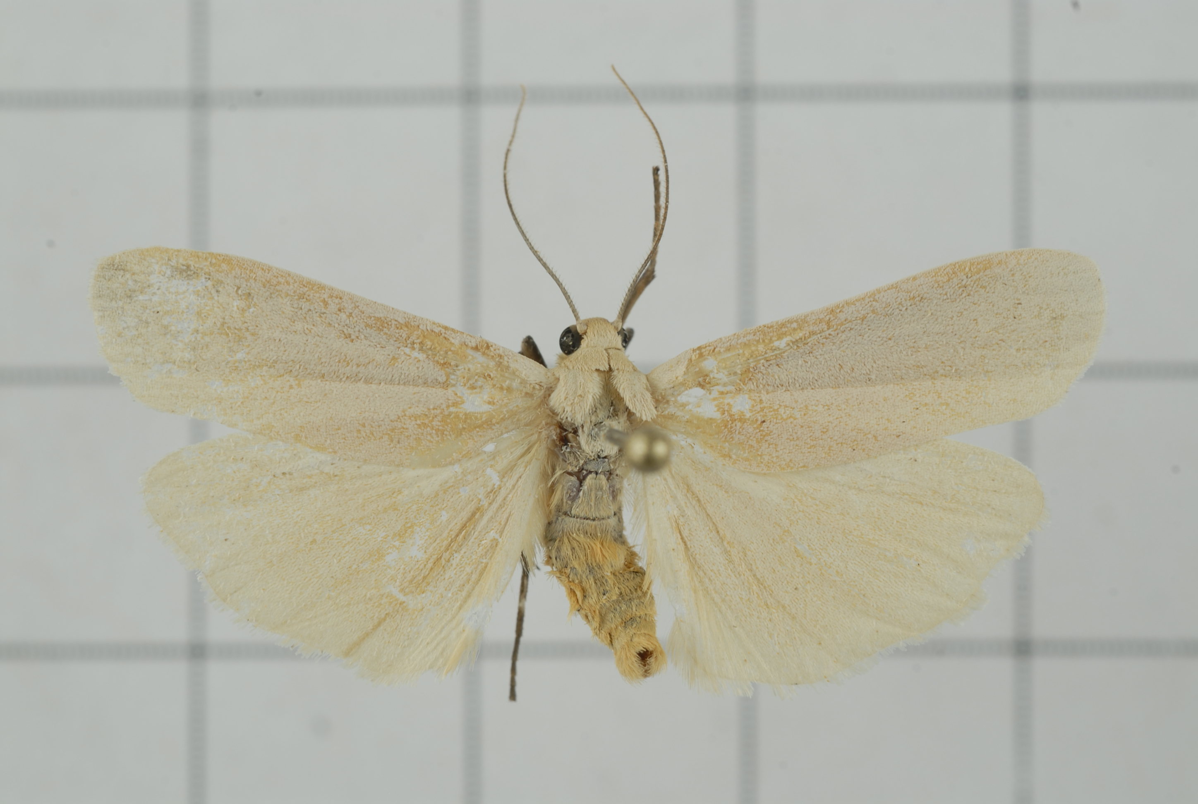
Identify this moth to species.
Eilema ranrunensis
